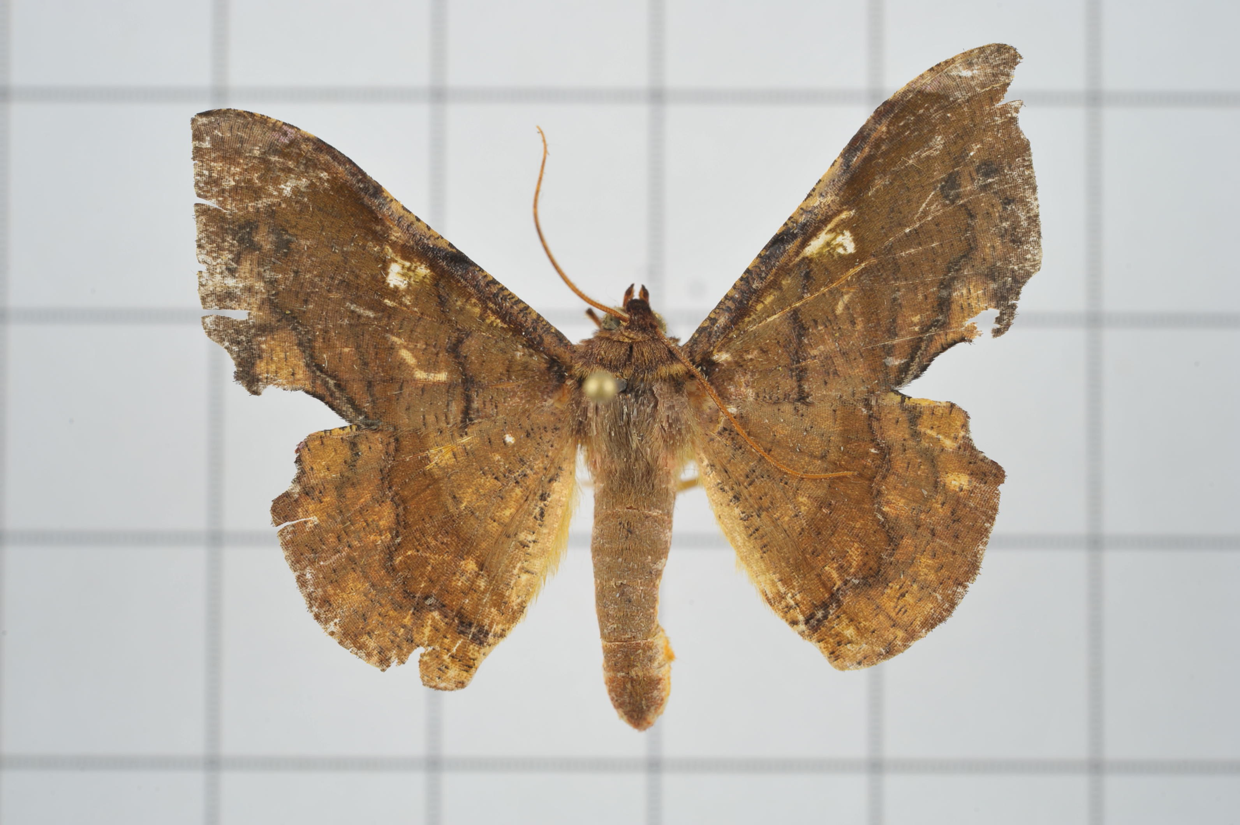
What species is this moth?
Fascellina chromataria
